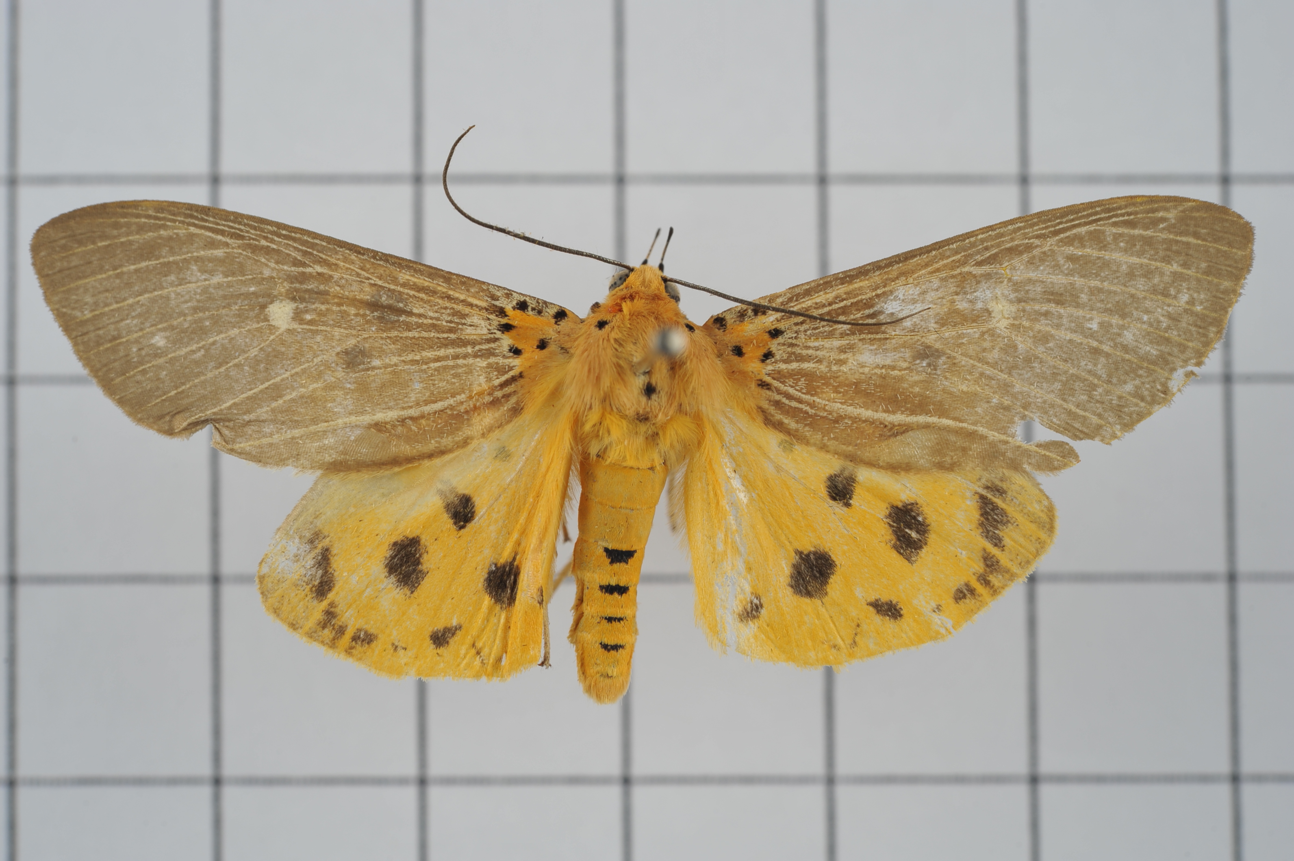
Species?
Asota caricae
